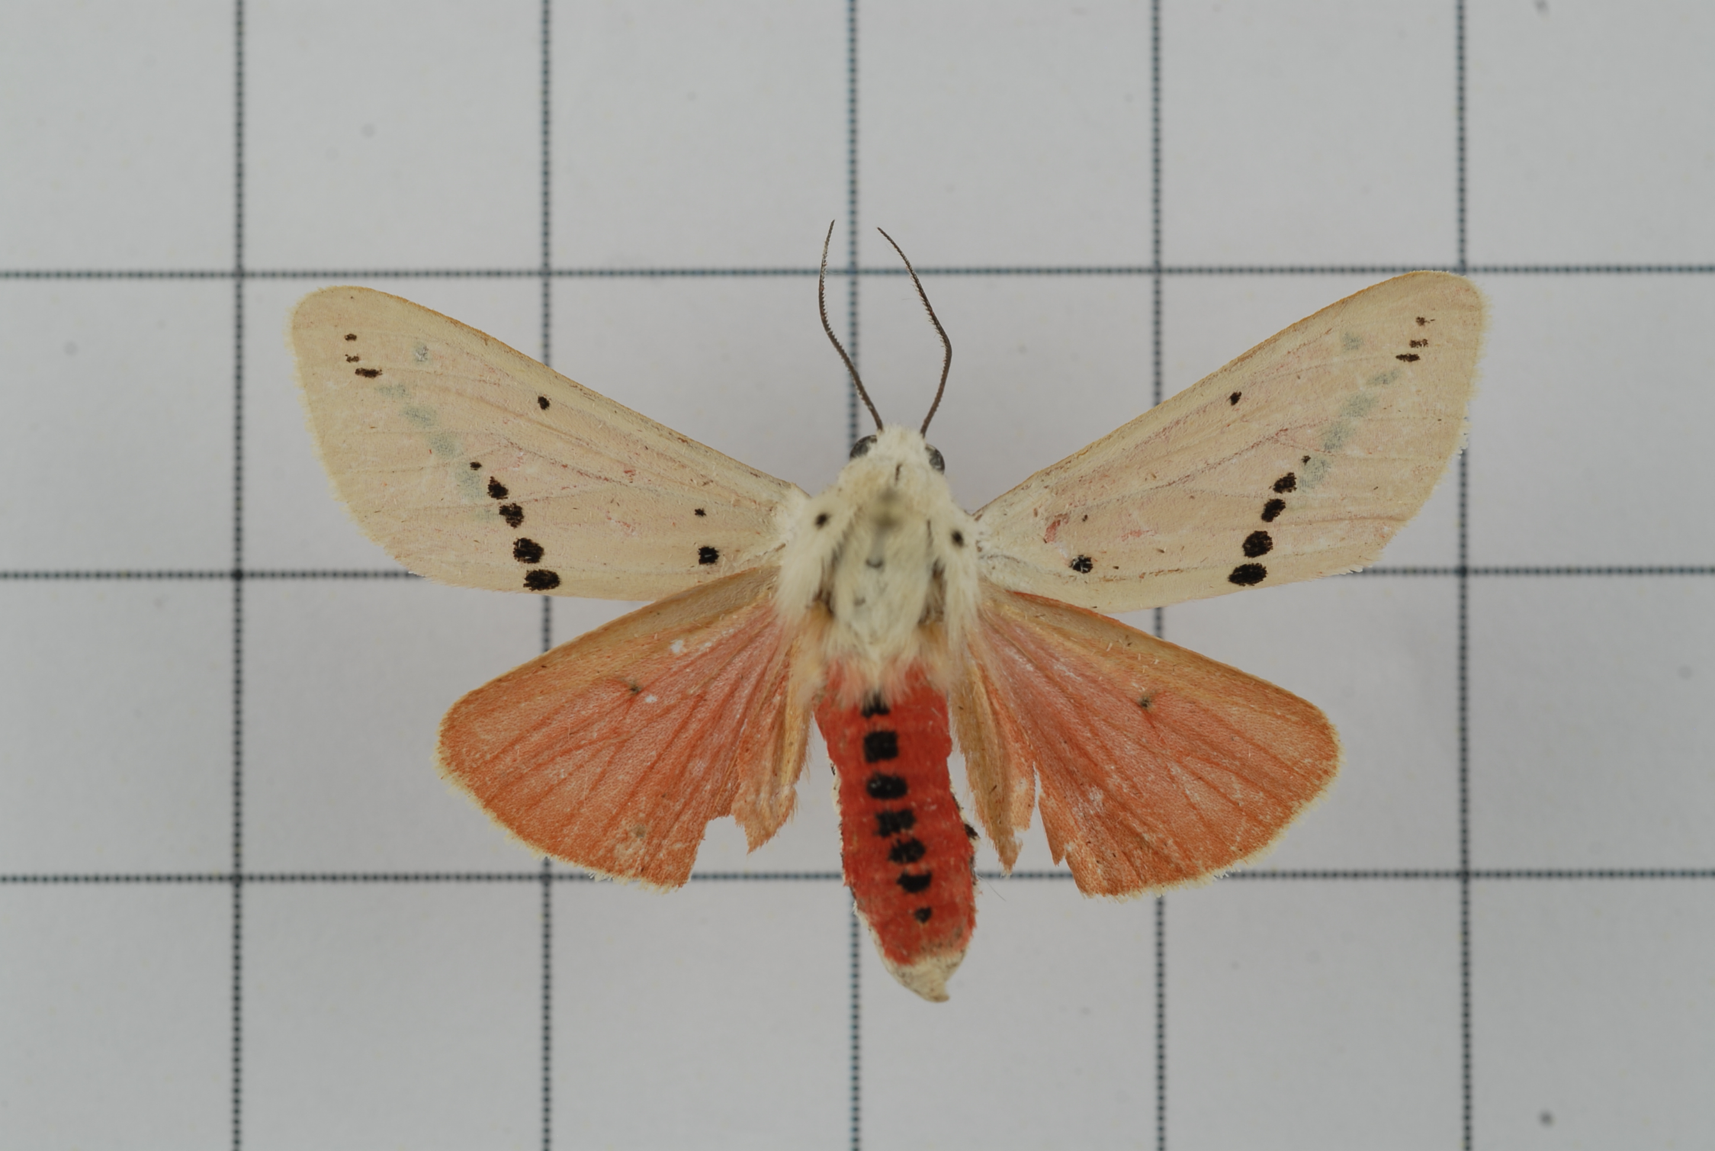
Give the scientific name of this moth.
Spilarctia subcarnea
